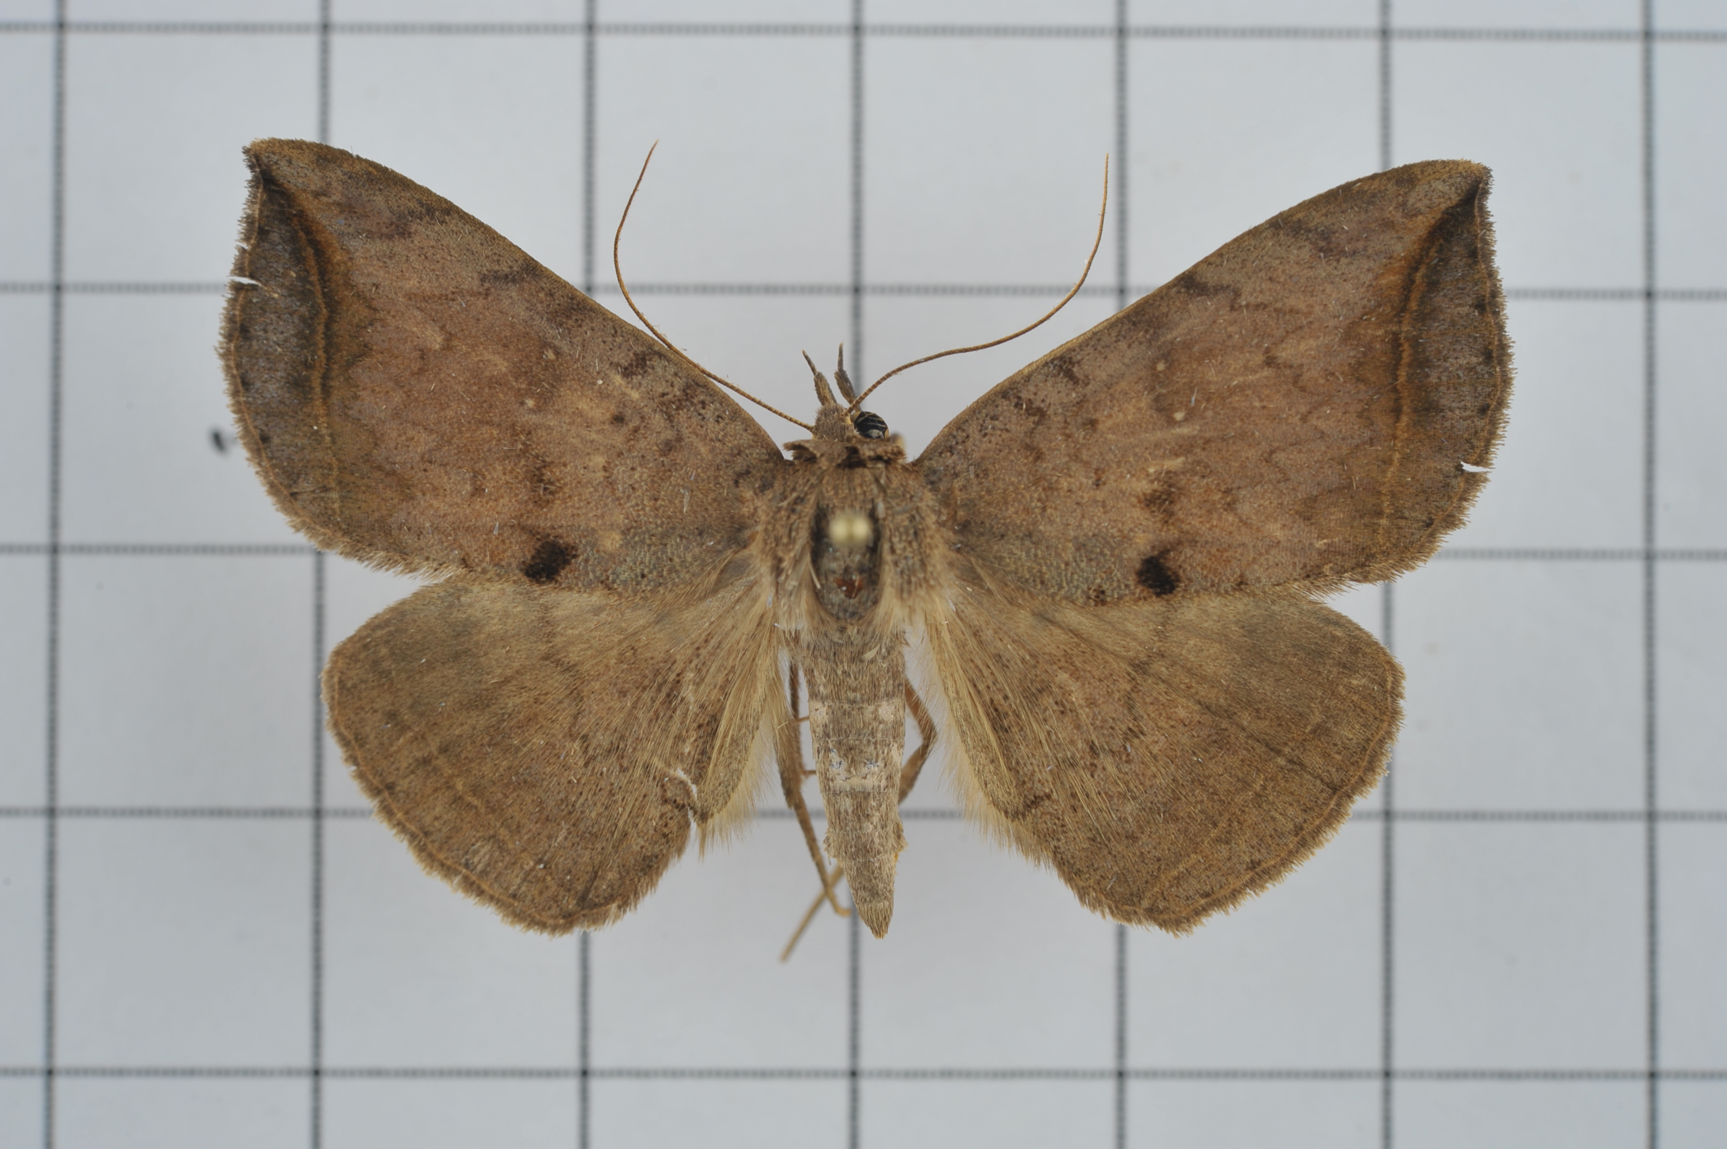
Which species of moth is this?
Blasticorhinus ussuriensis
